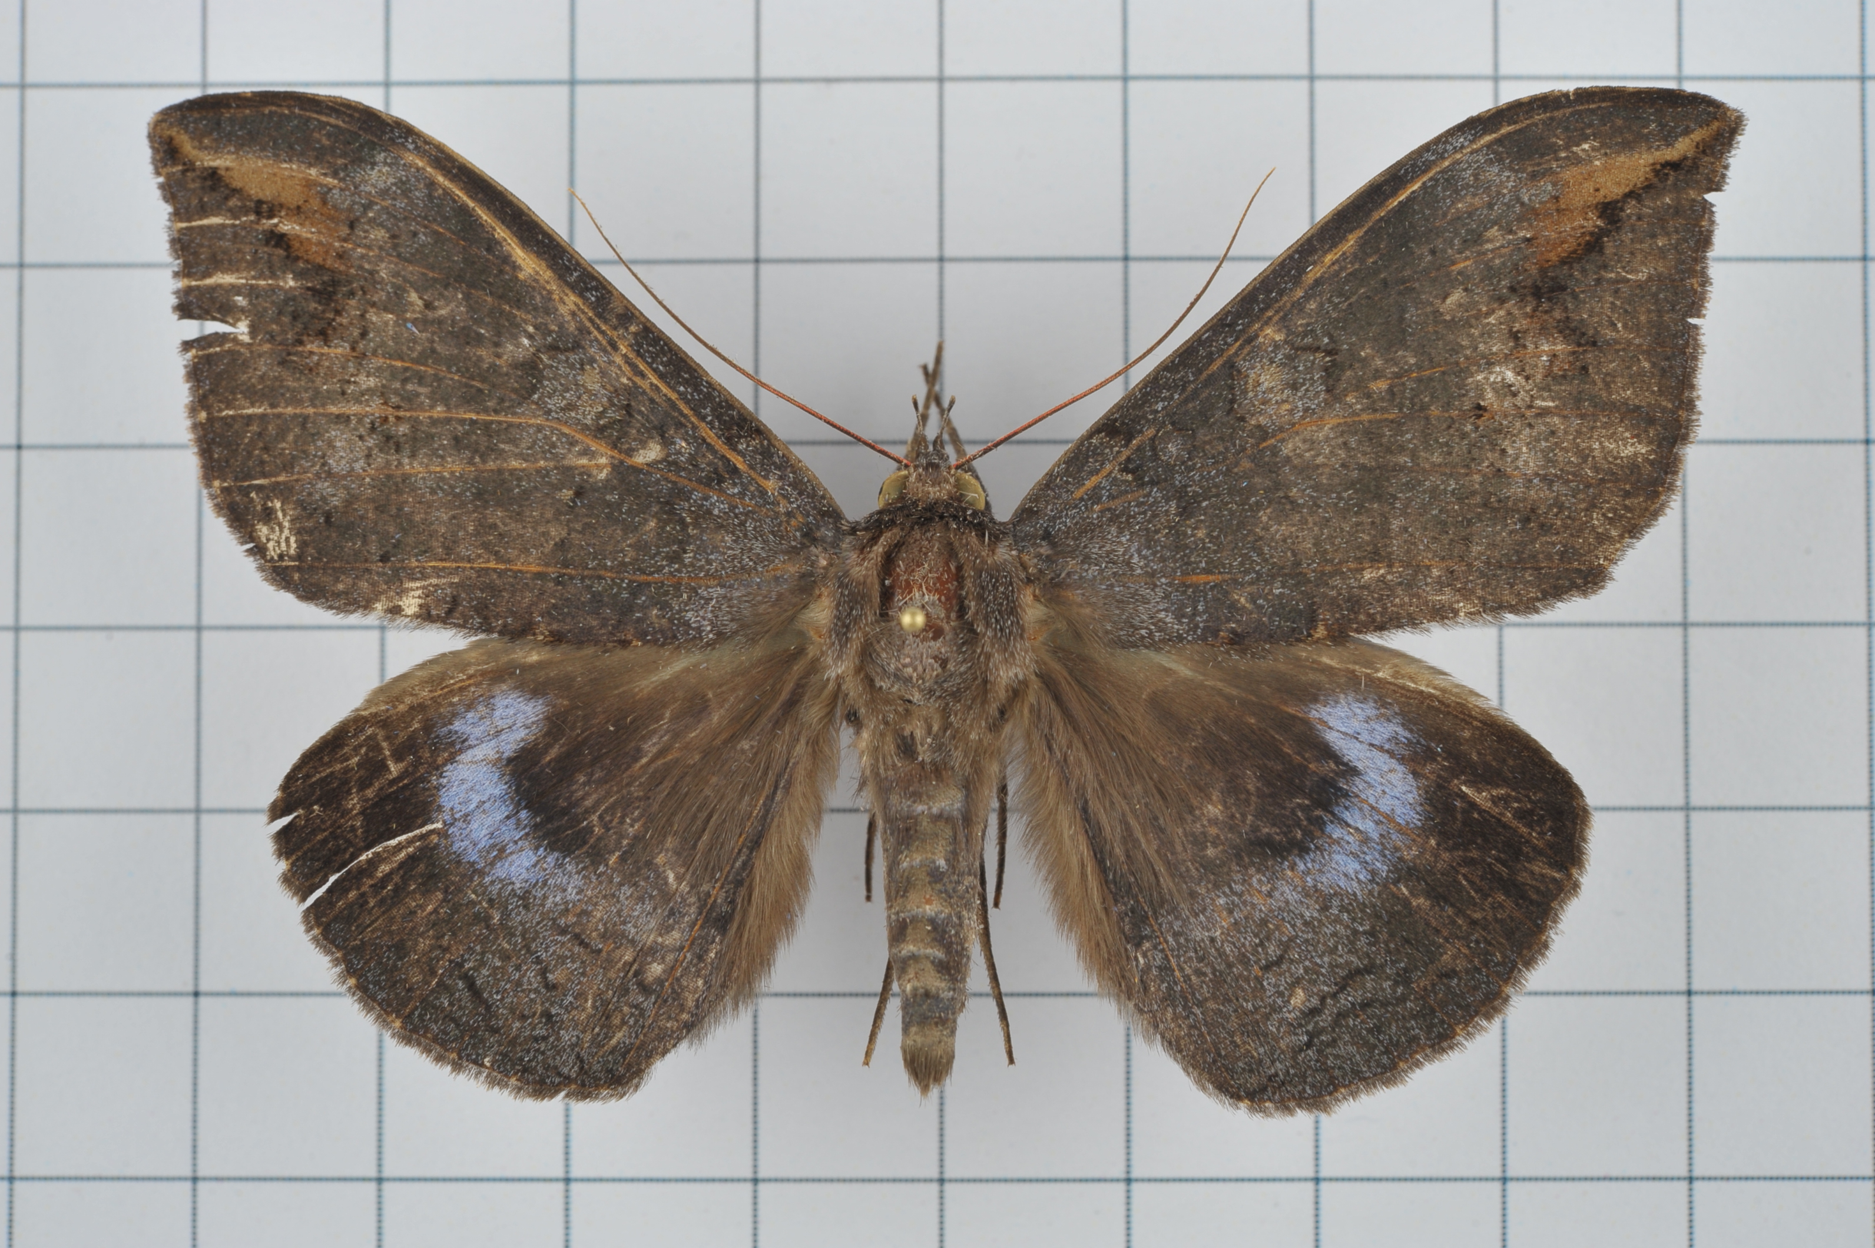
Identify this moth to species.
Ischyja ferrifracta
